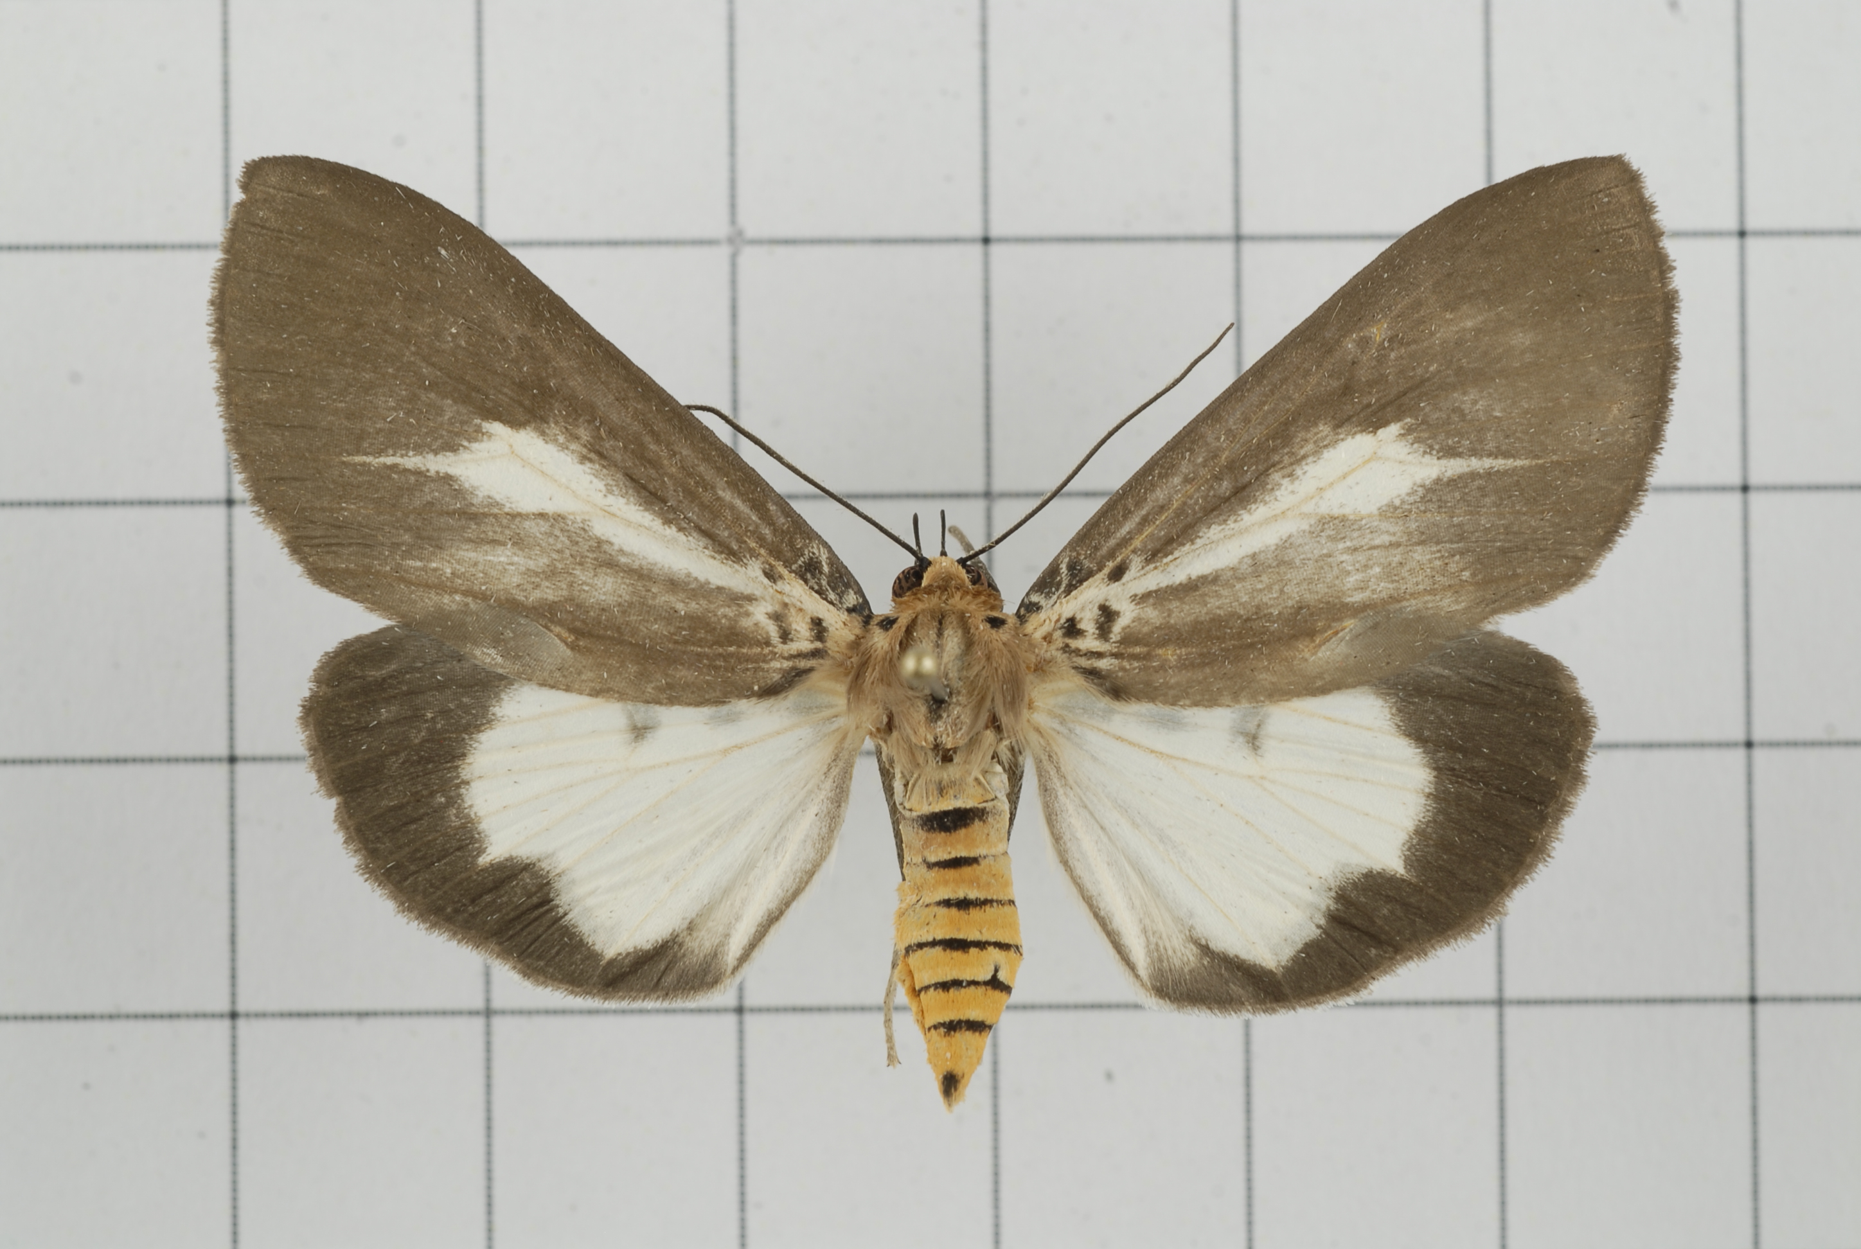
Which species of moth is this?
Asota heliconia zebrina
